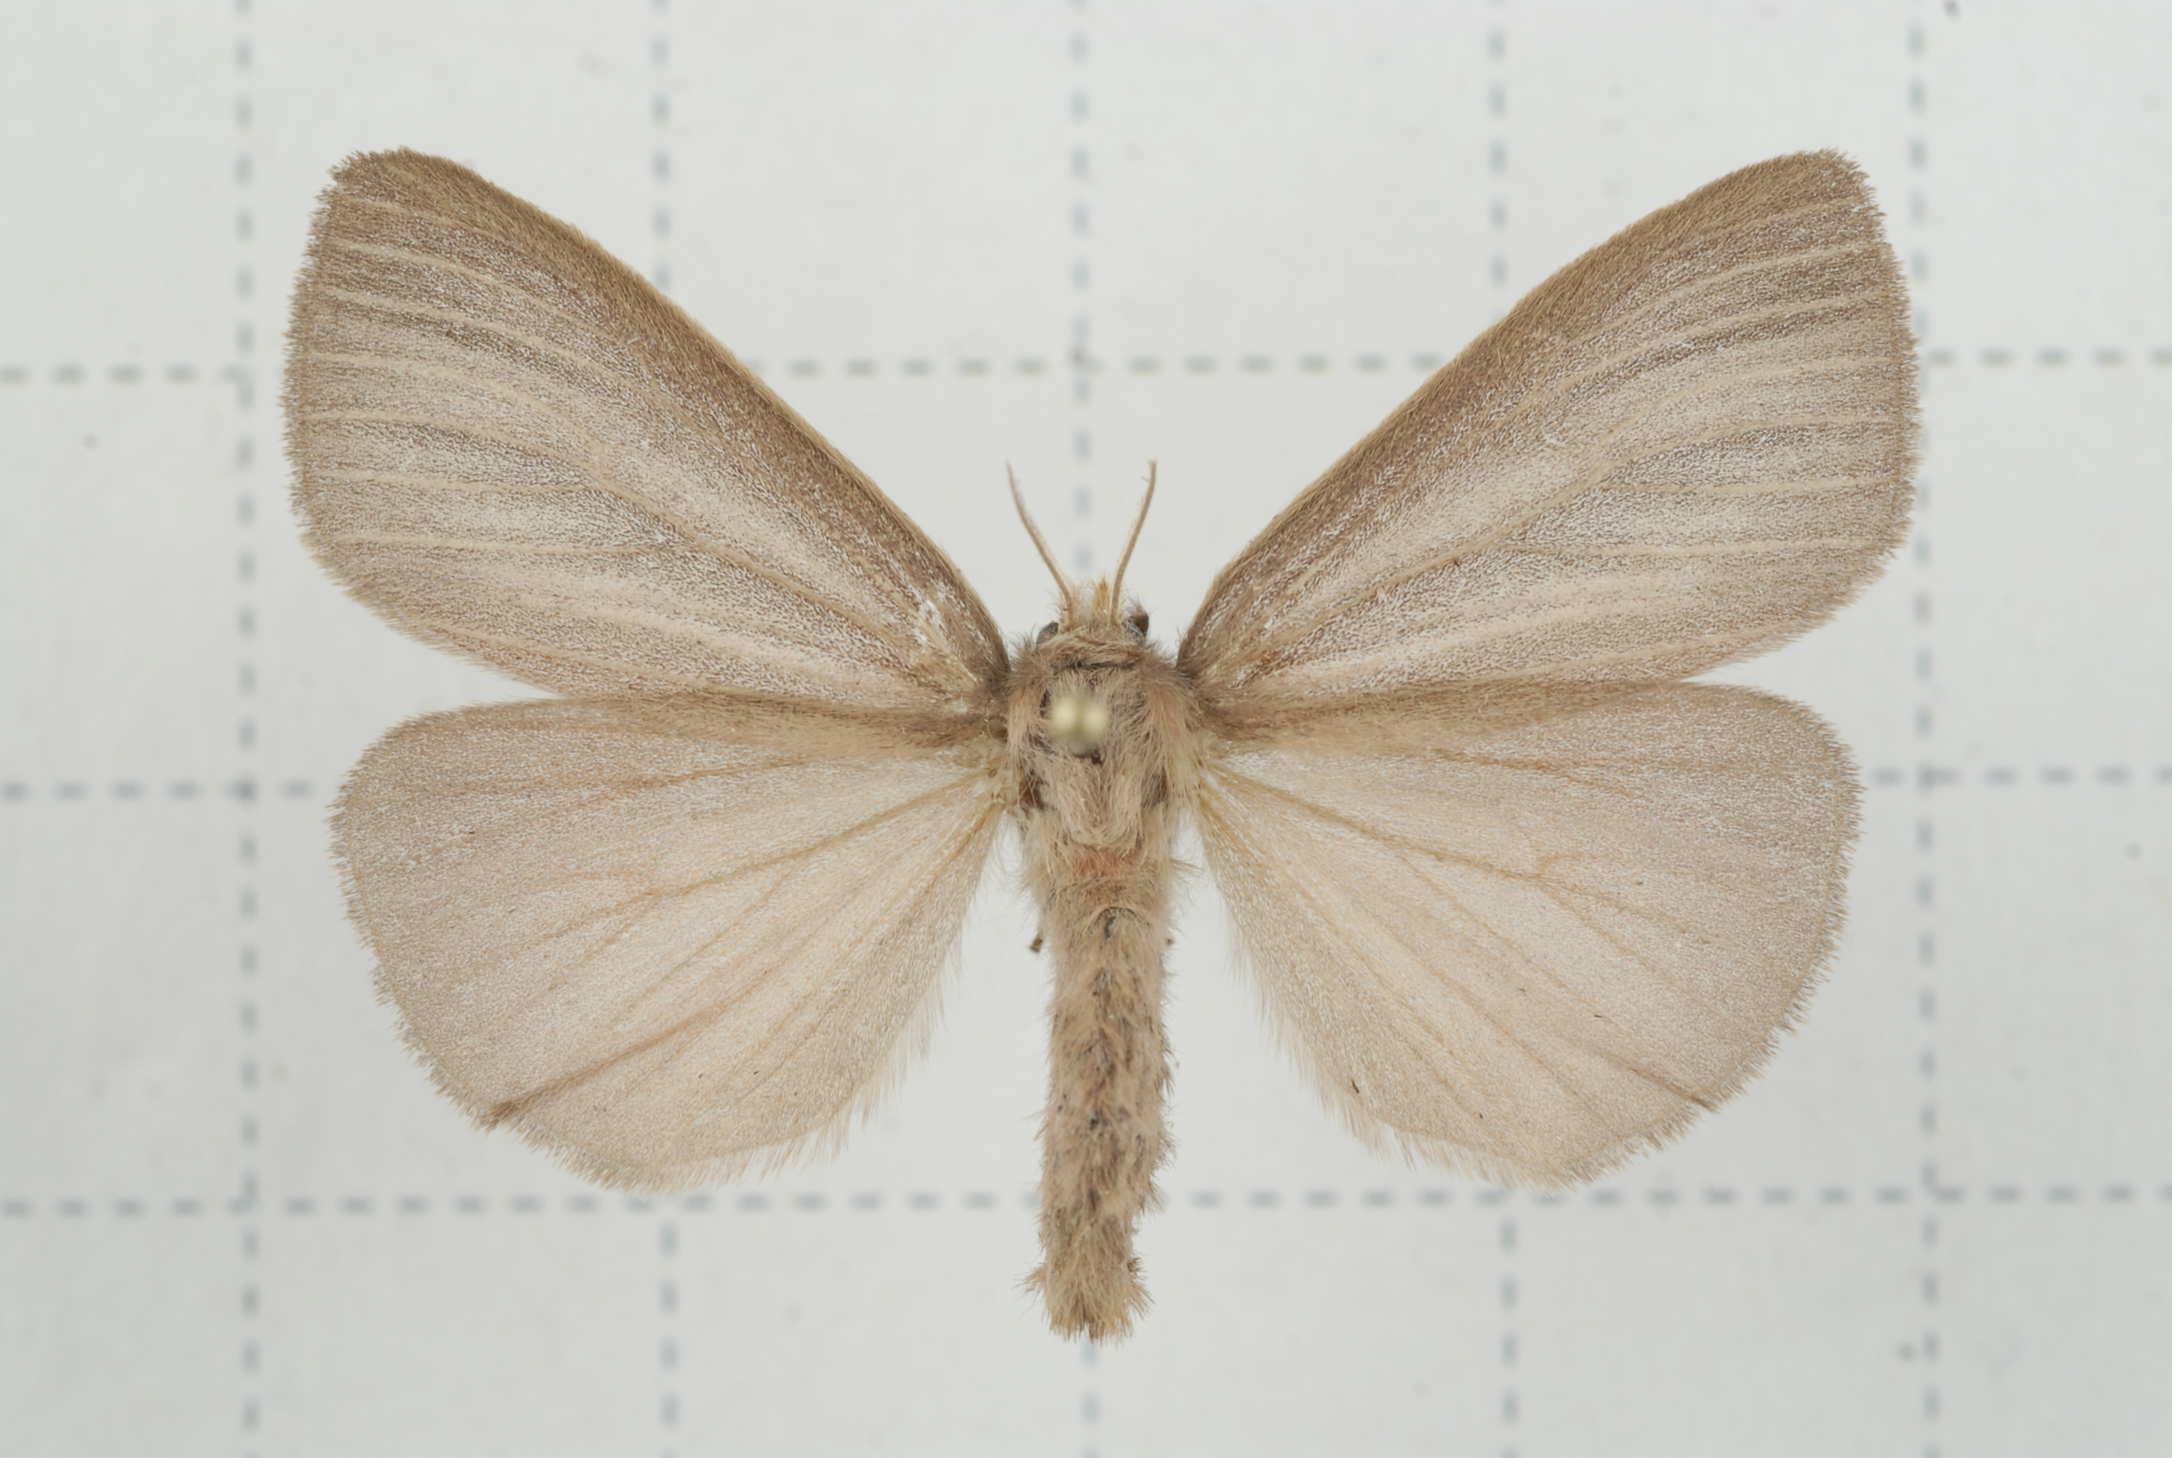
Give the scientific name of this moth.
Pantana substrigosa
